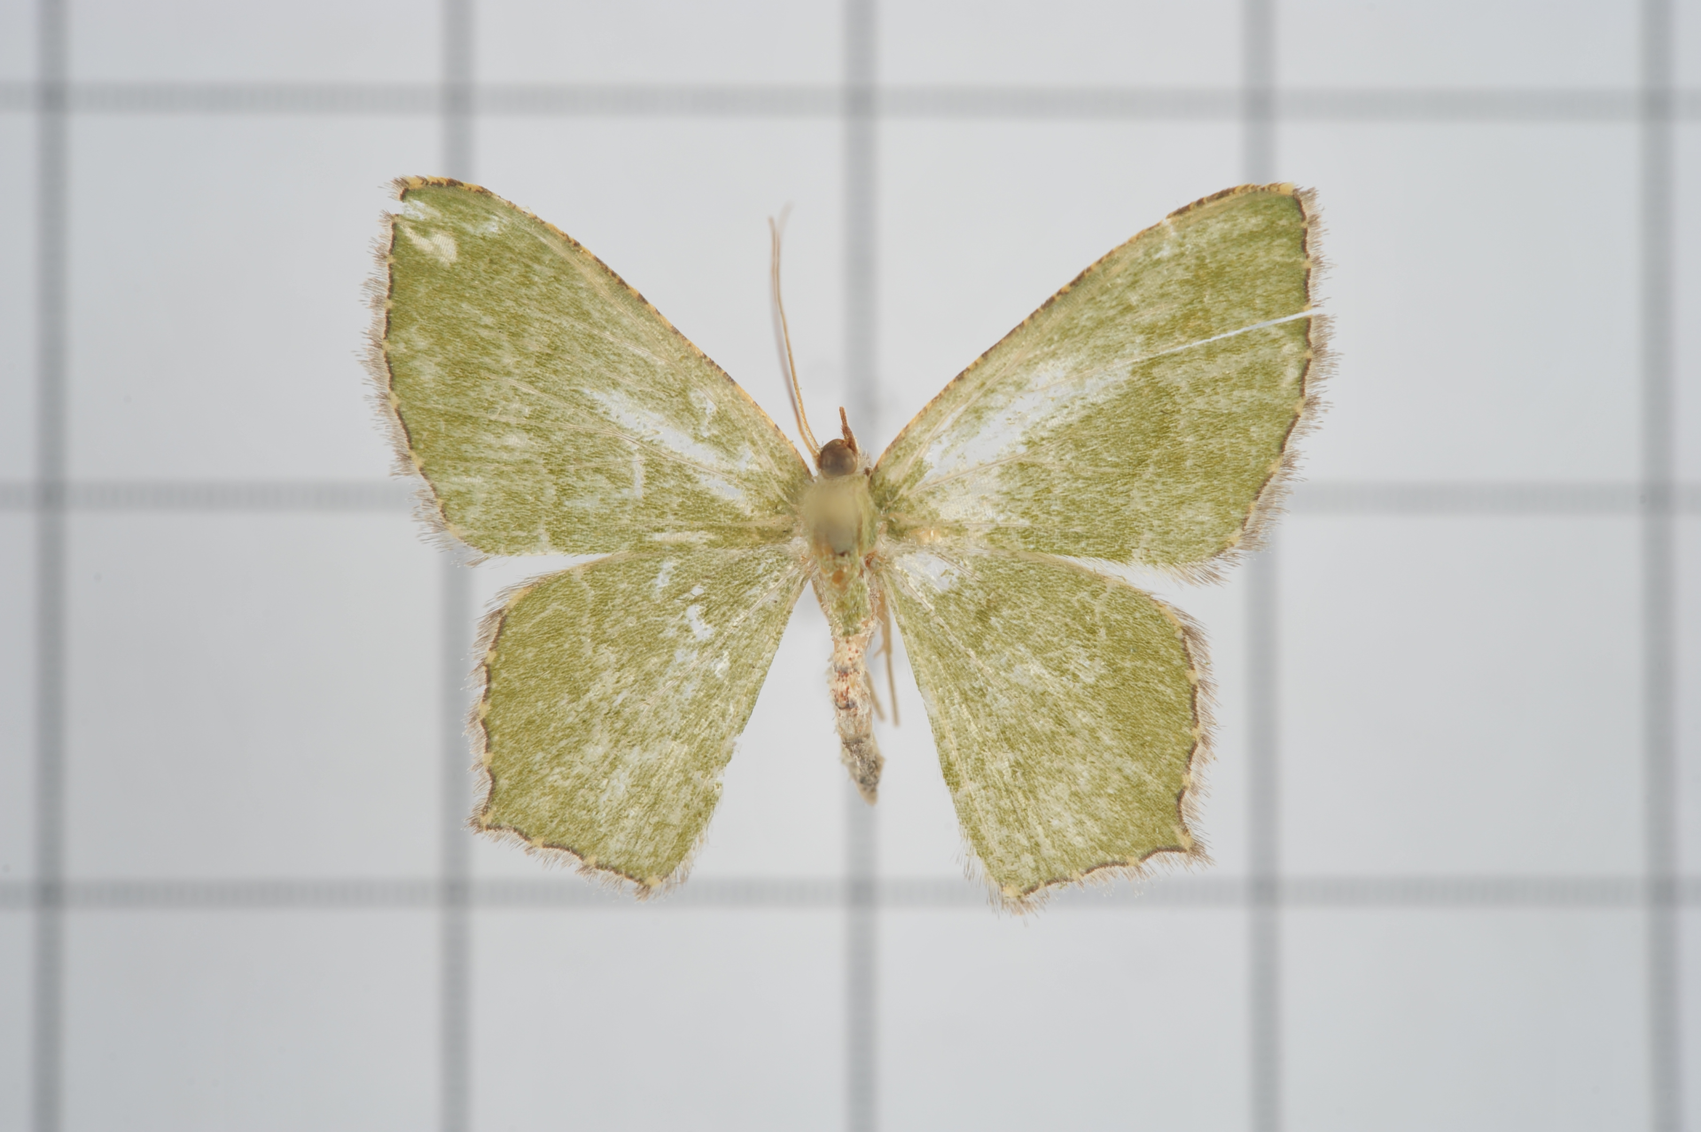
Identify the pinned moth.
Hemithea tritonaria
